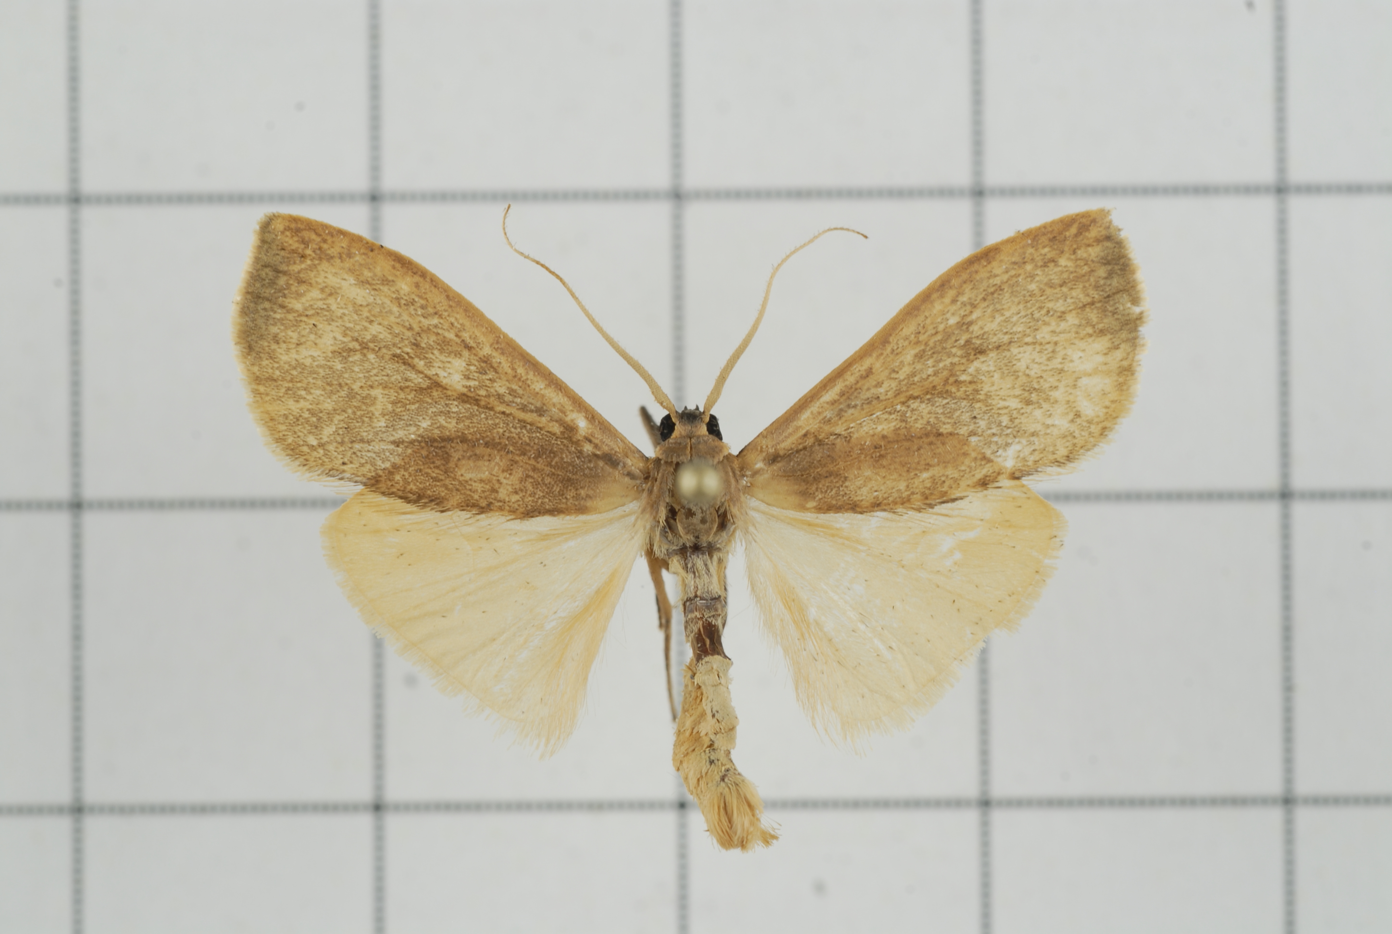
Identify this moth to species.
Nishada formosibia
